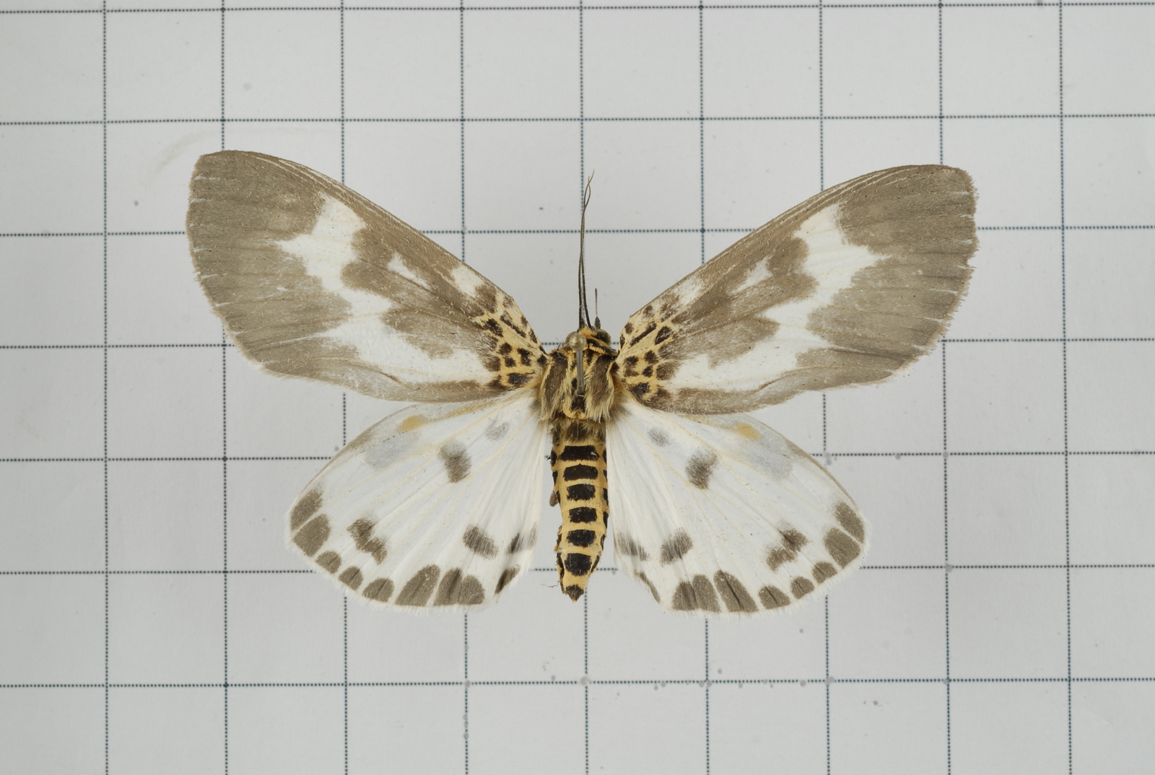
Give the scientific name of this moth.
Asota tortuosa
